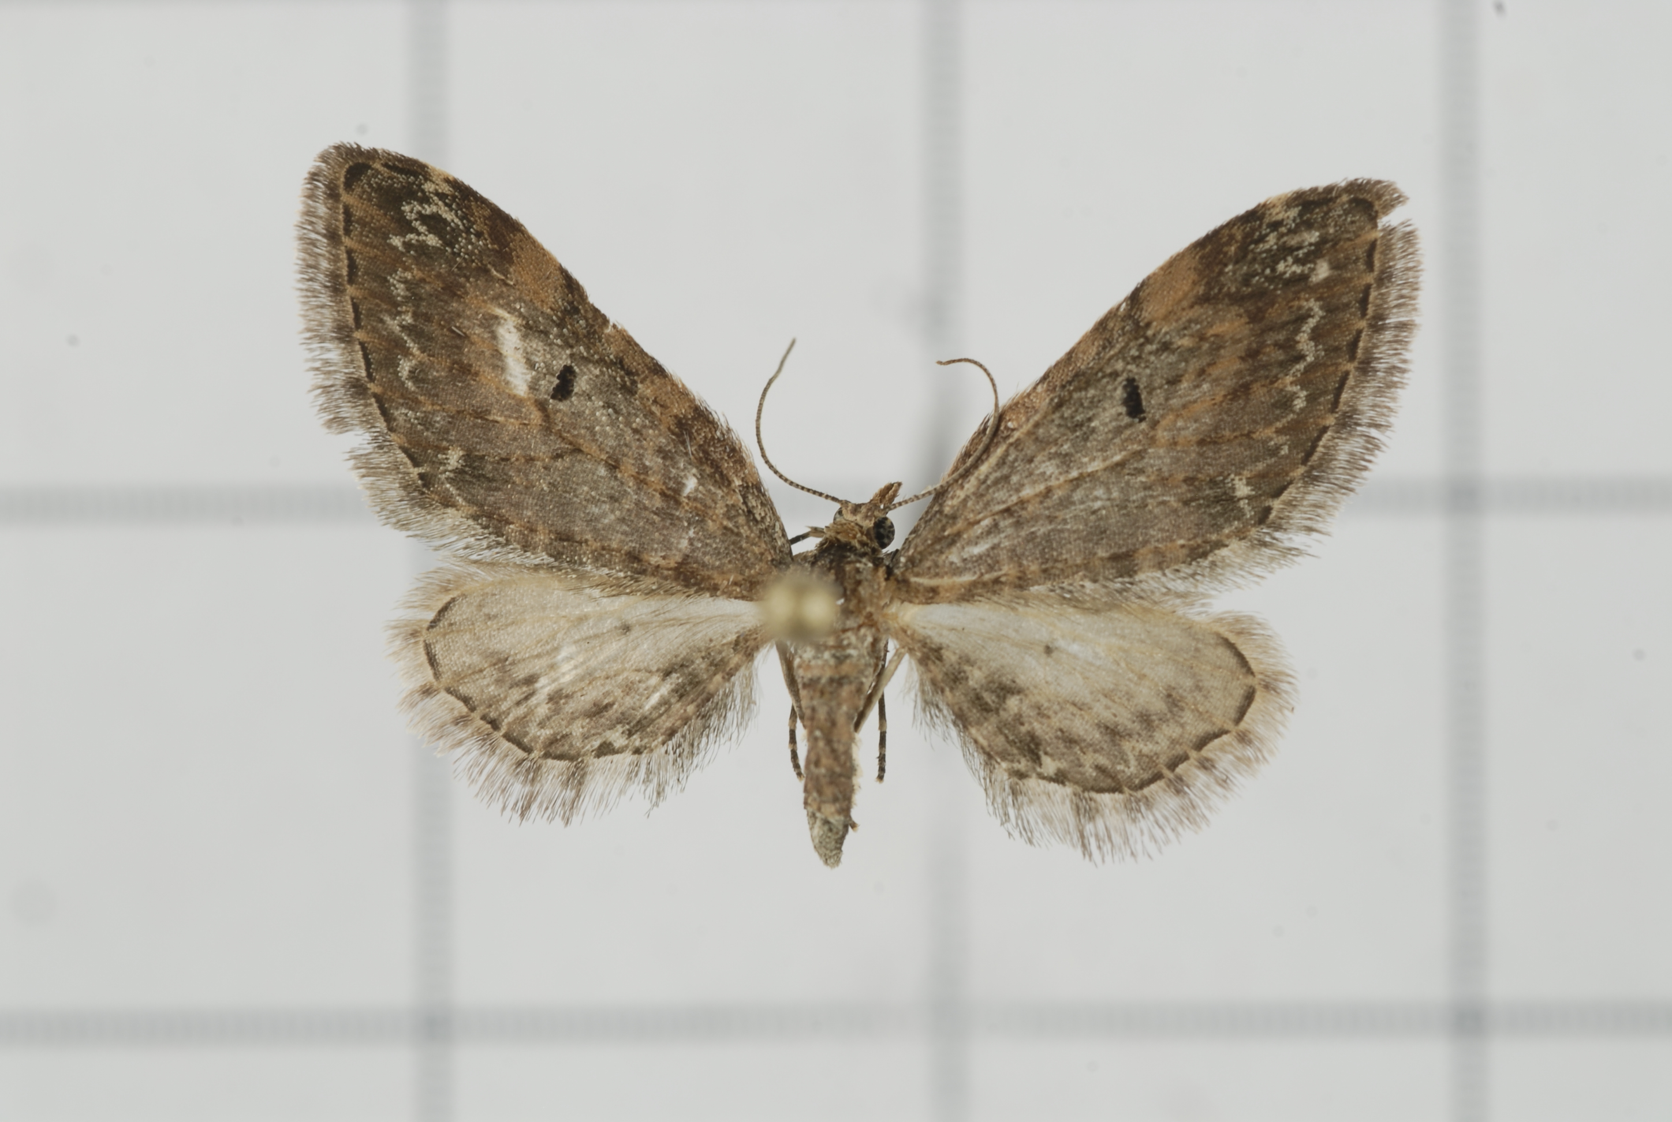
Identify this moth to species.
Eupithecia convexa
